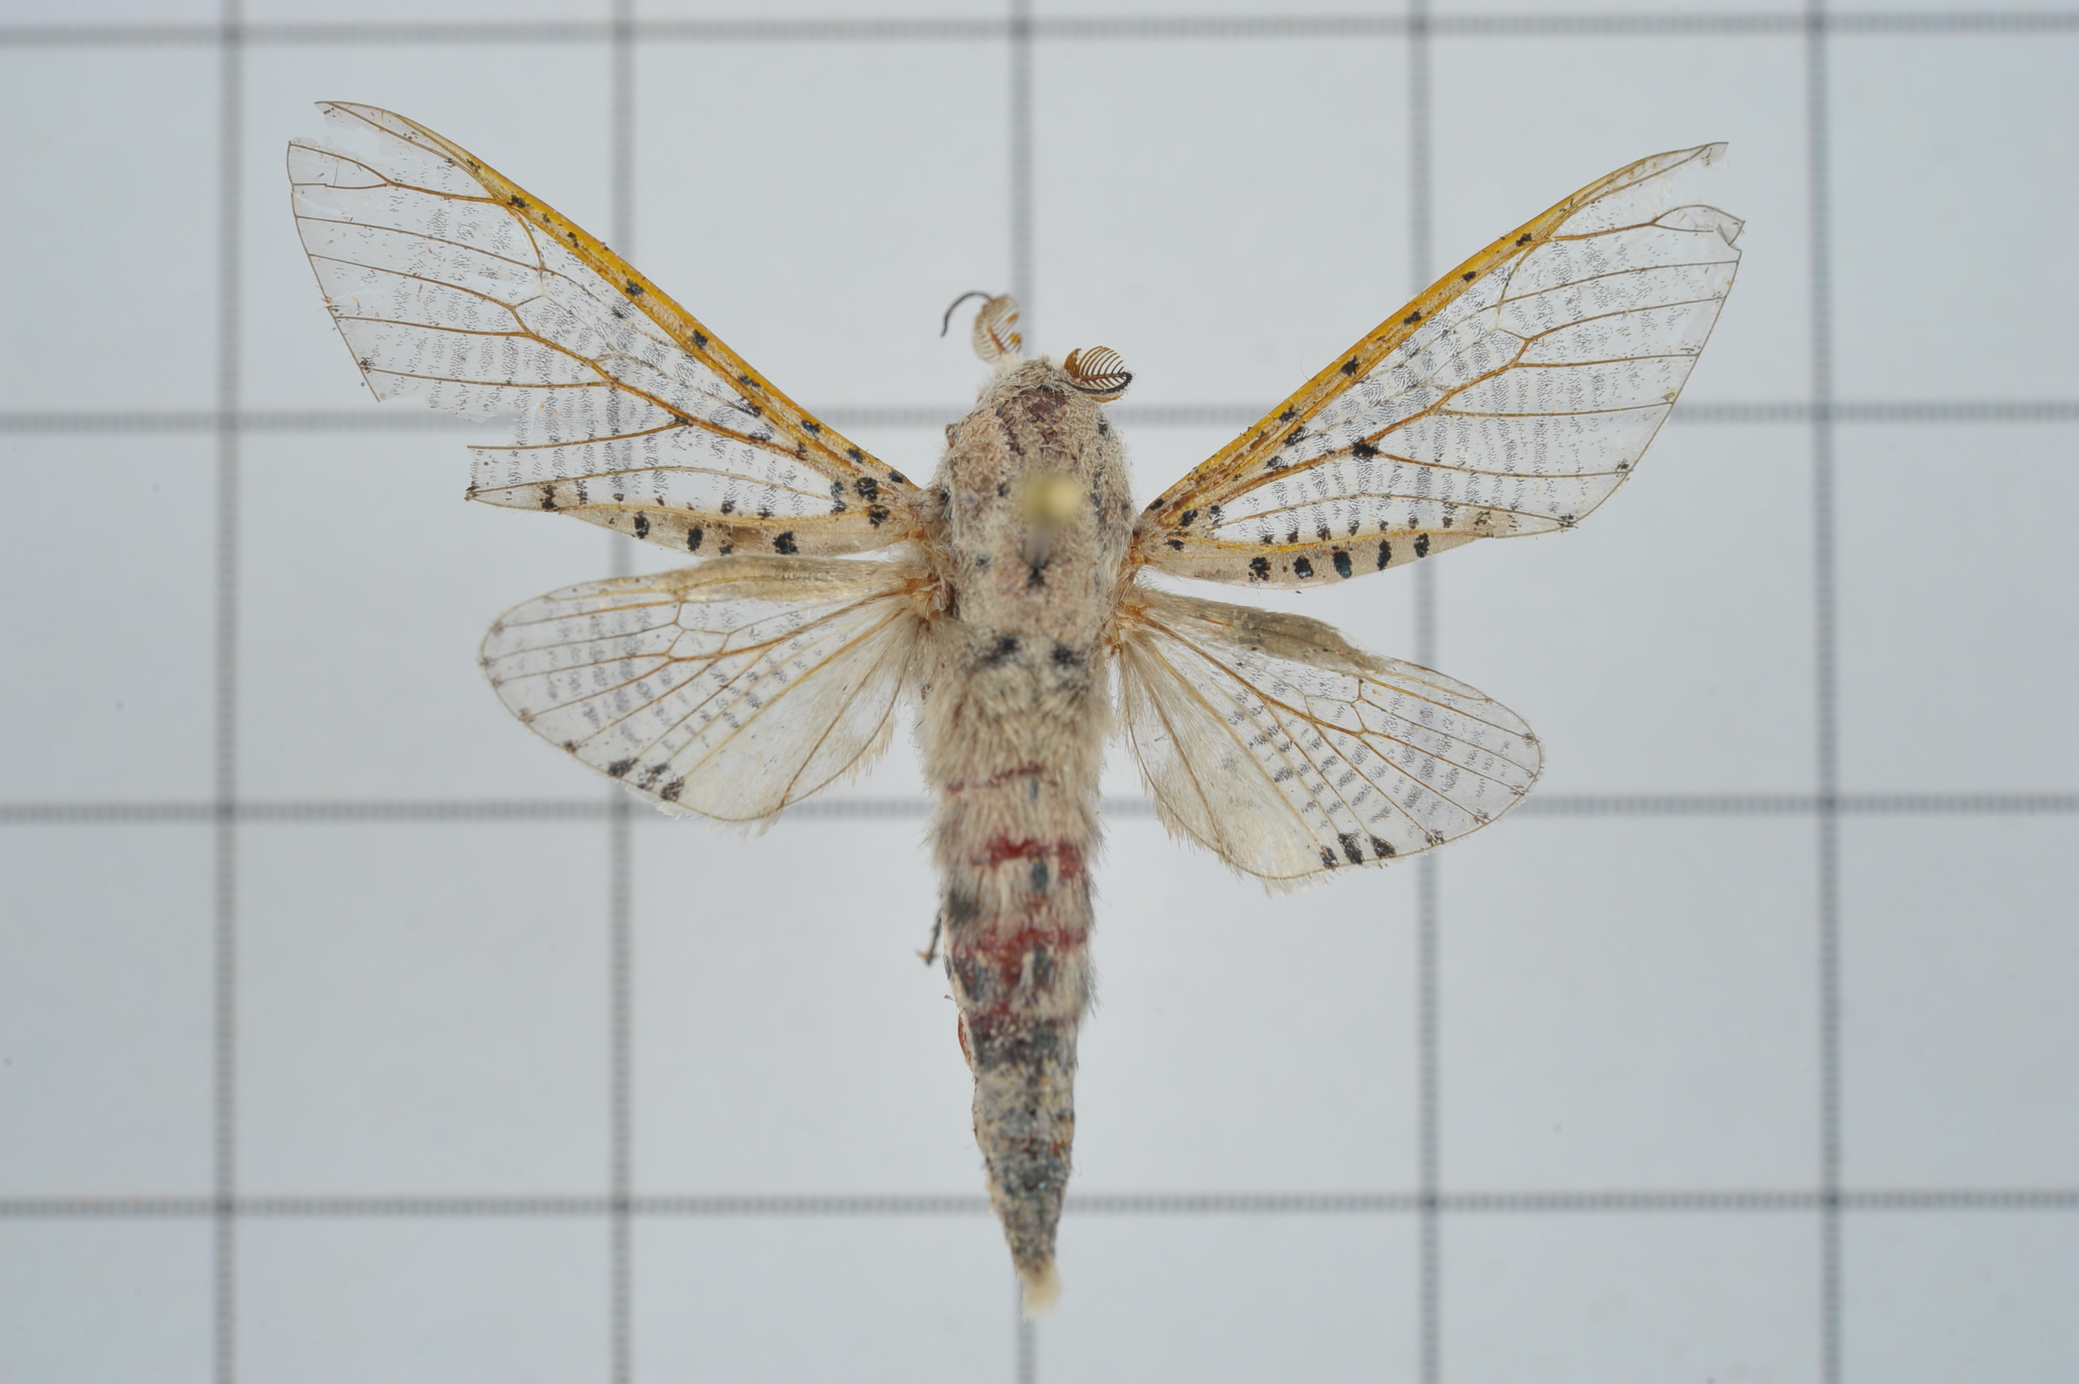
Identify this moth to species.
Polyphagozerra coffeae
